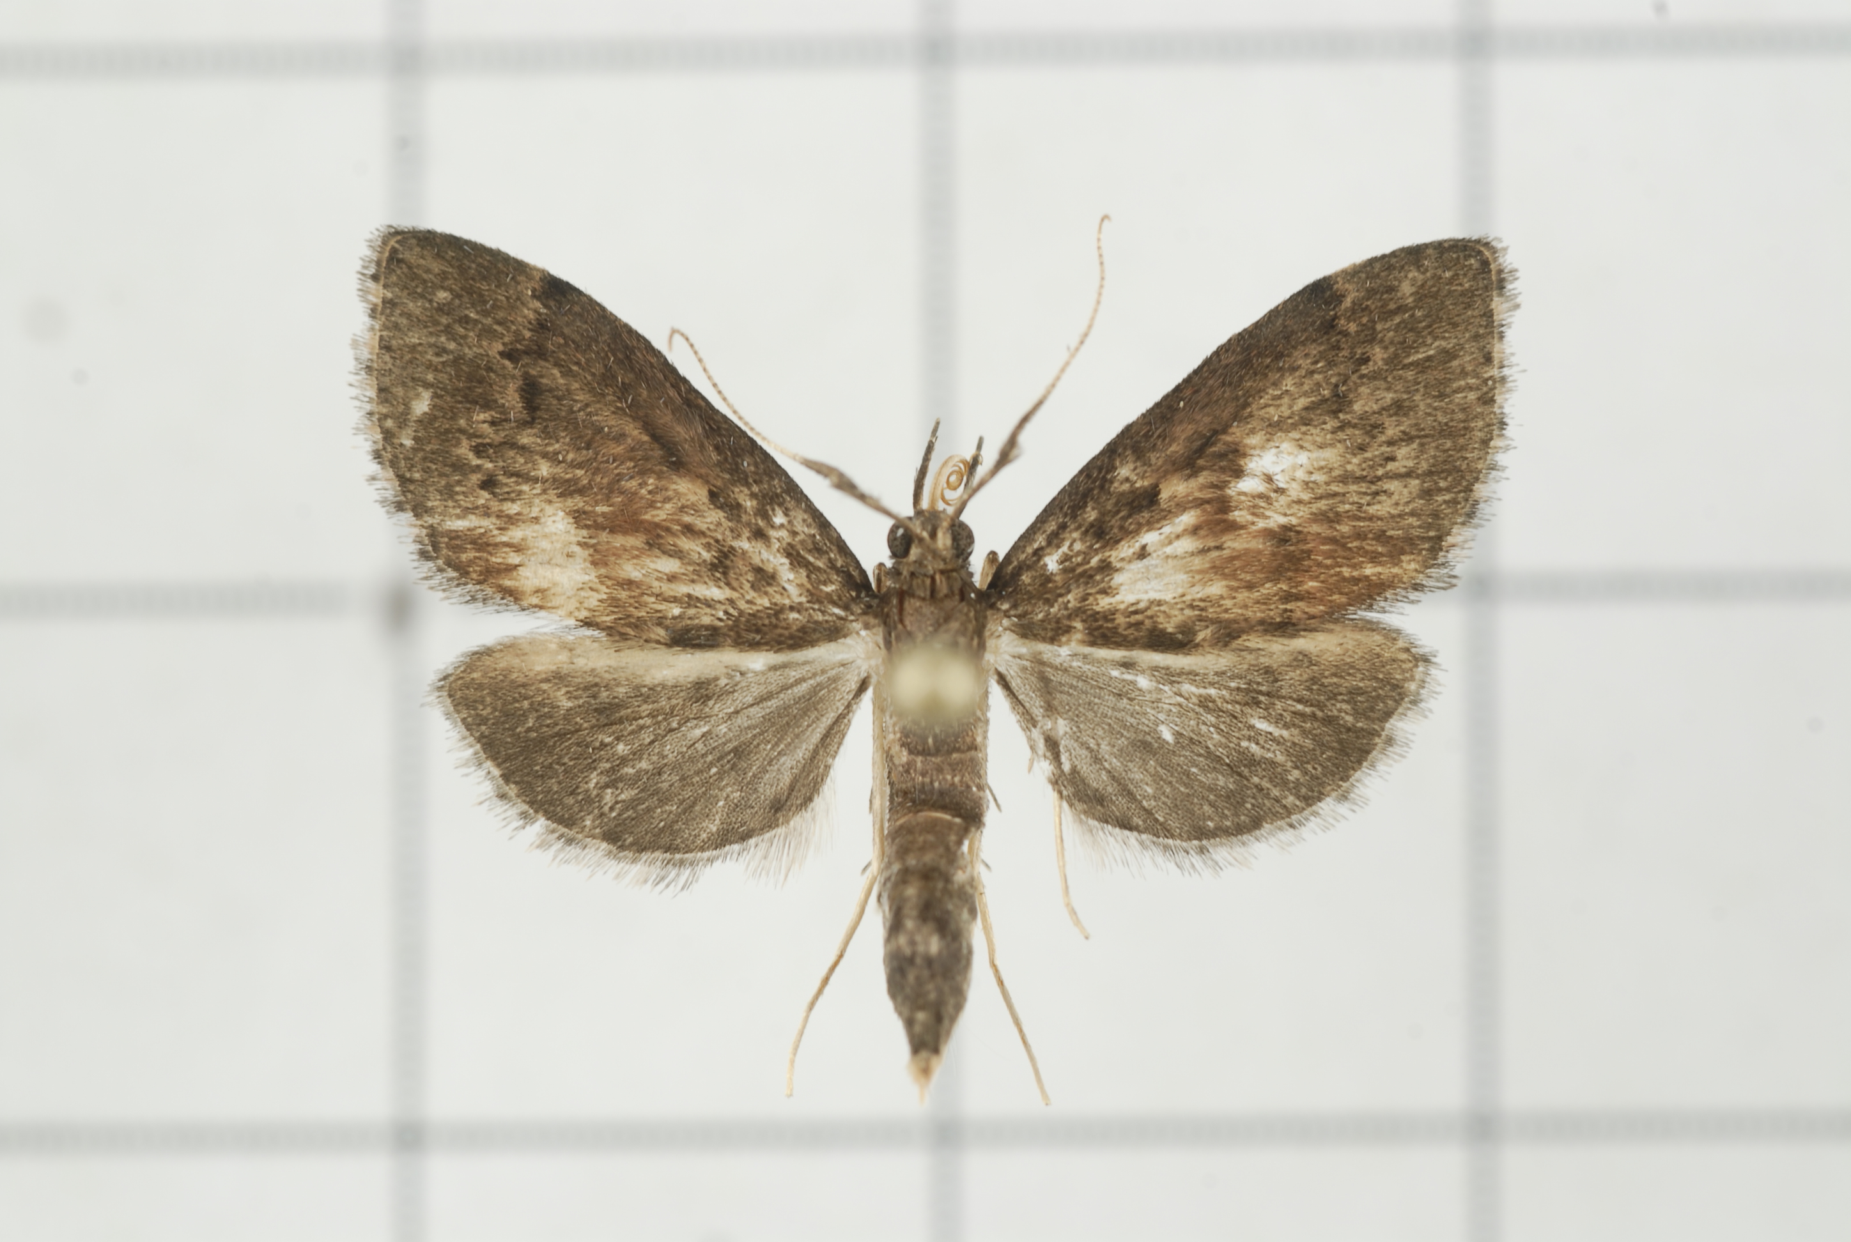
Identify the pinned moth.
Camptomastix hisbonalis
